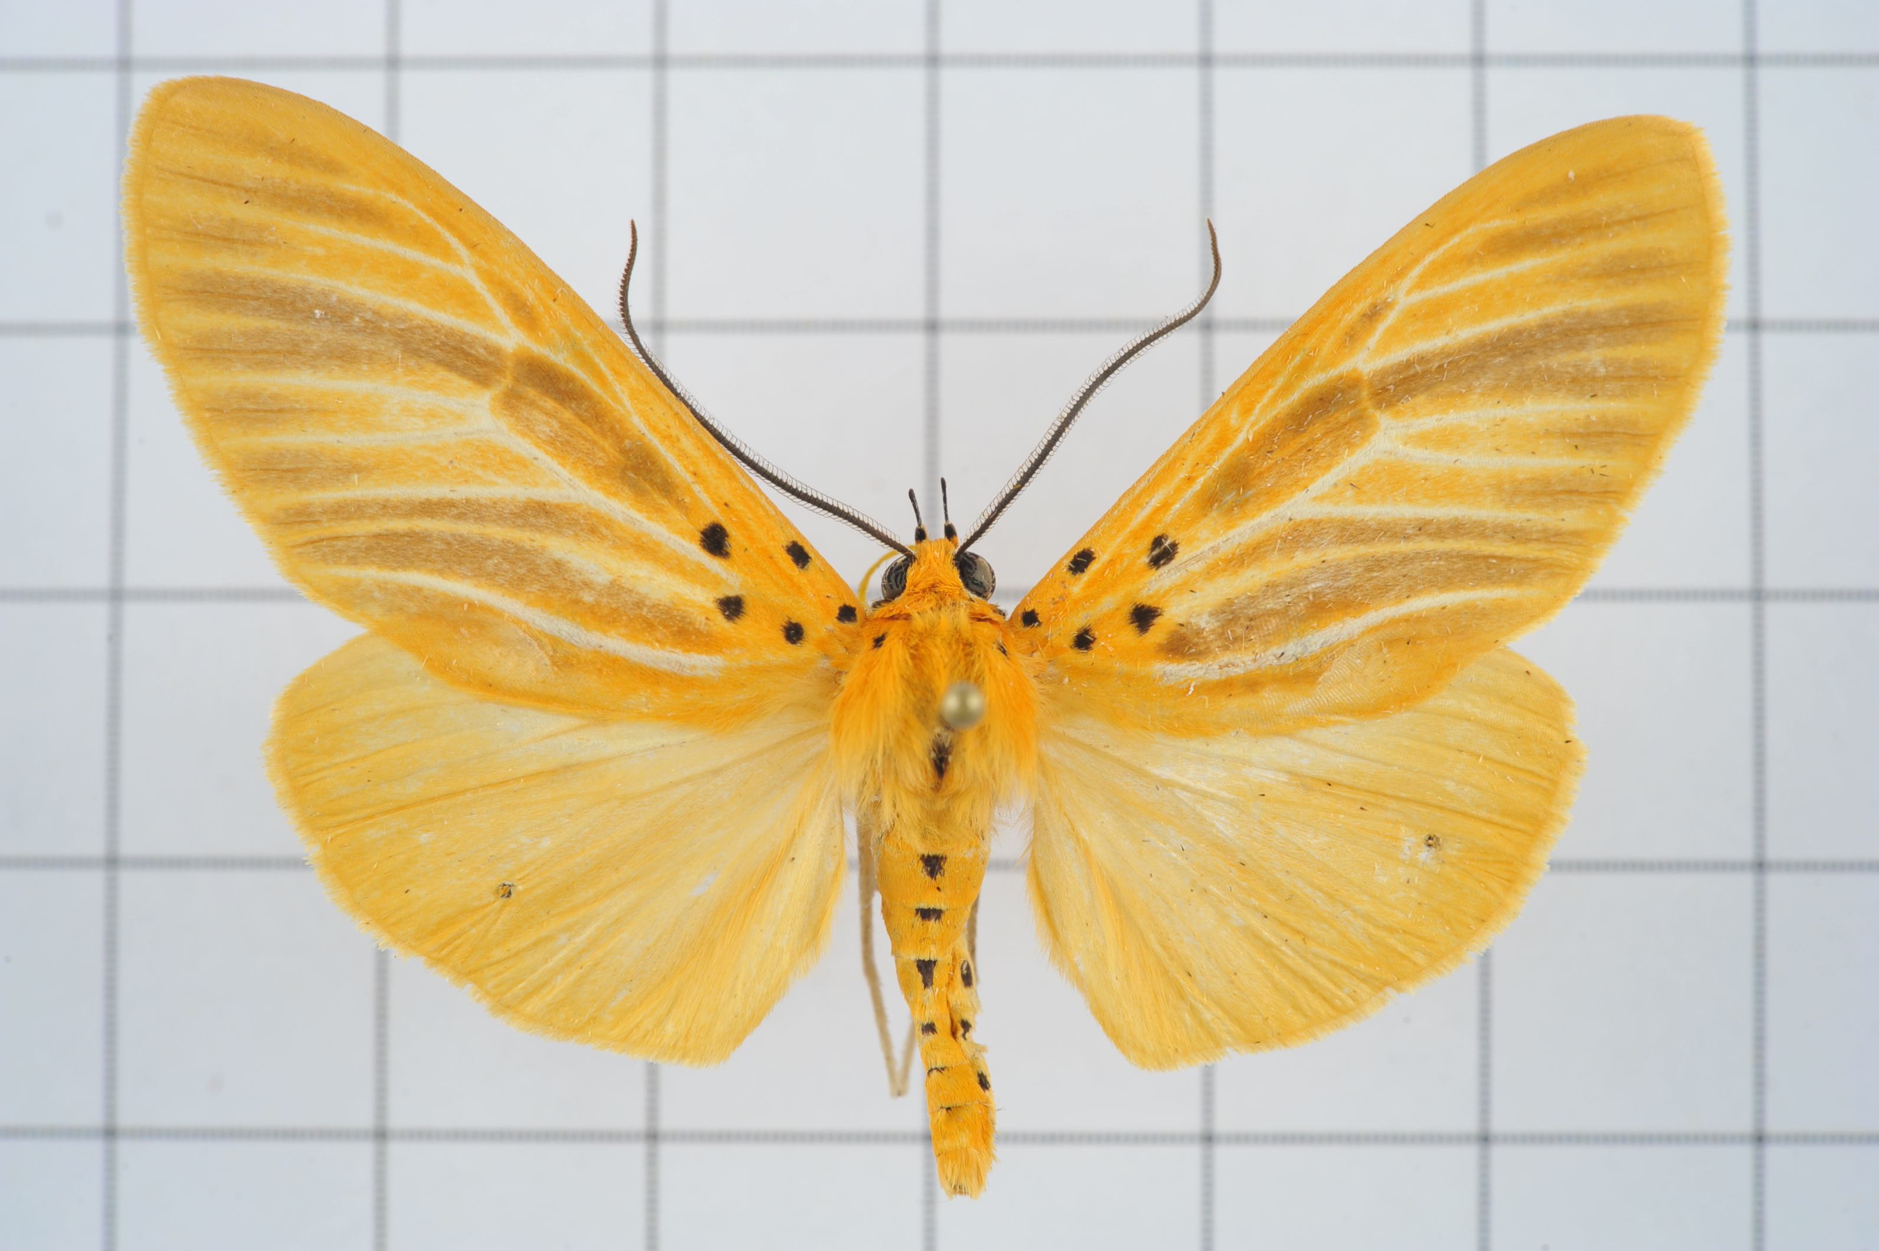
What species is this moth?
Asota egens confinis
